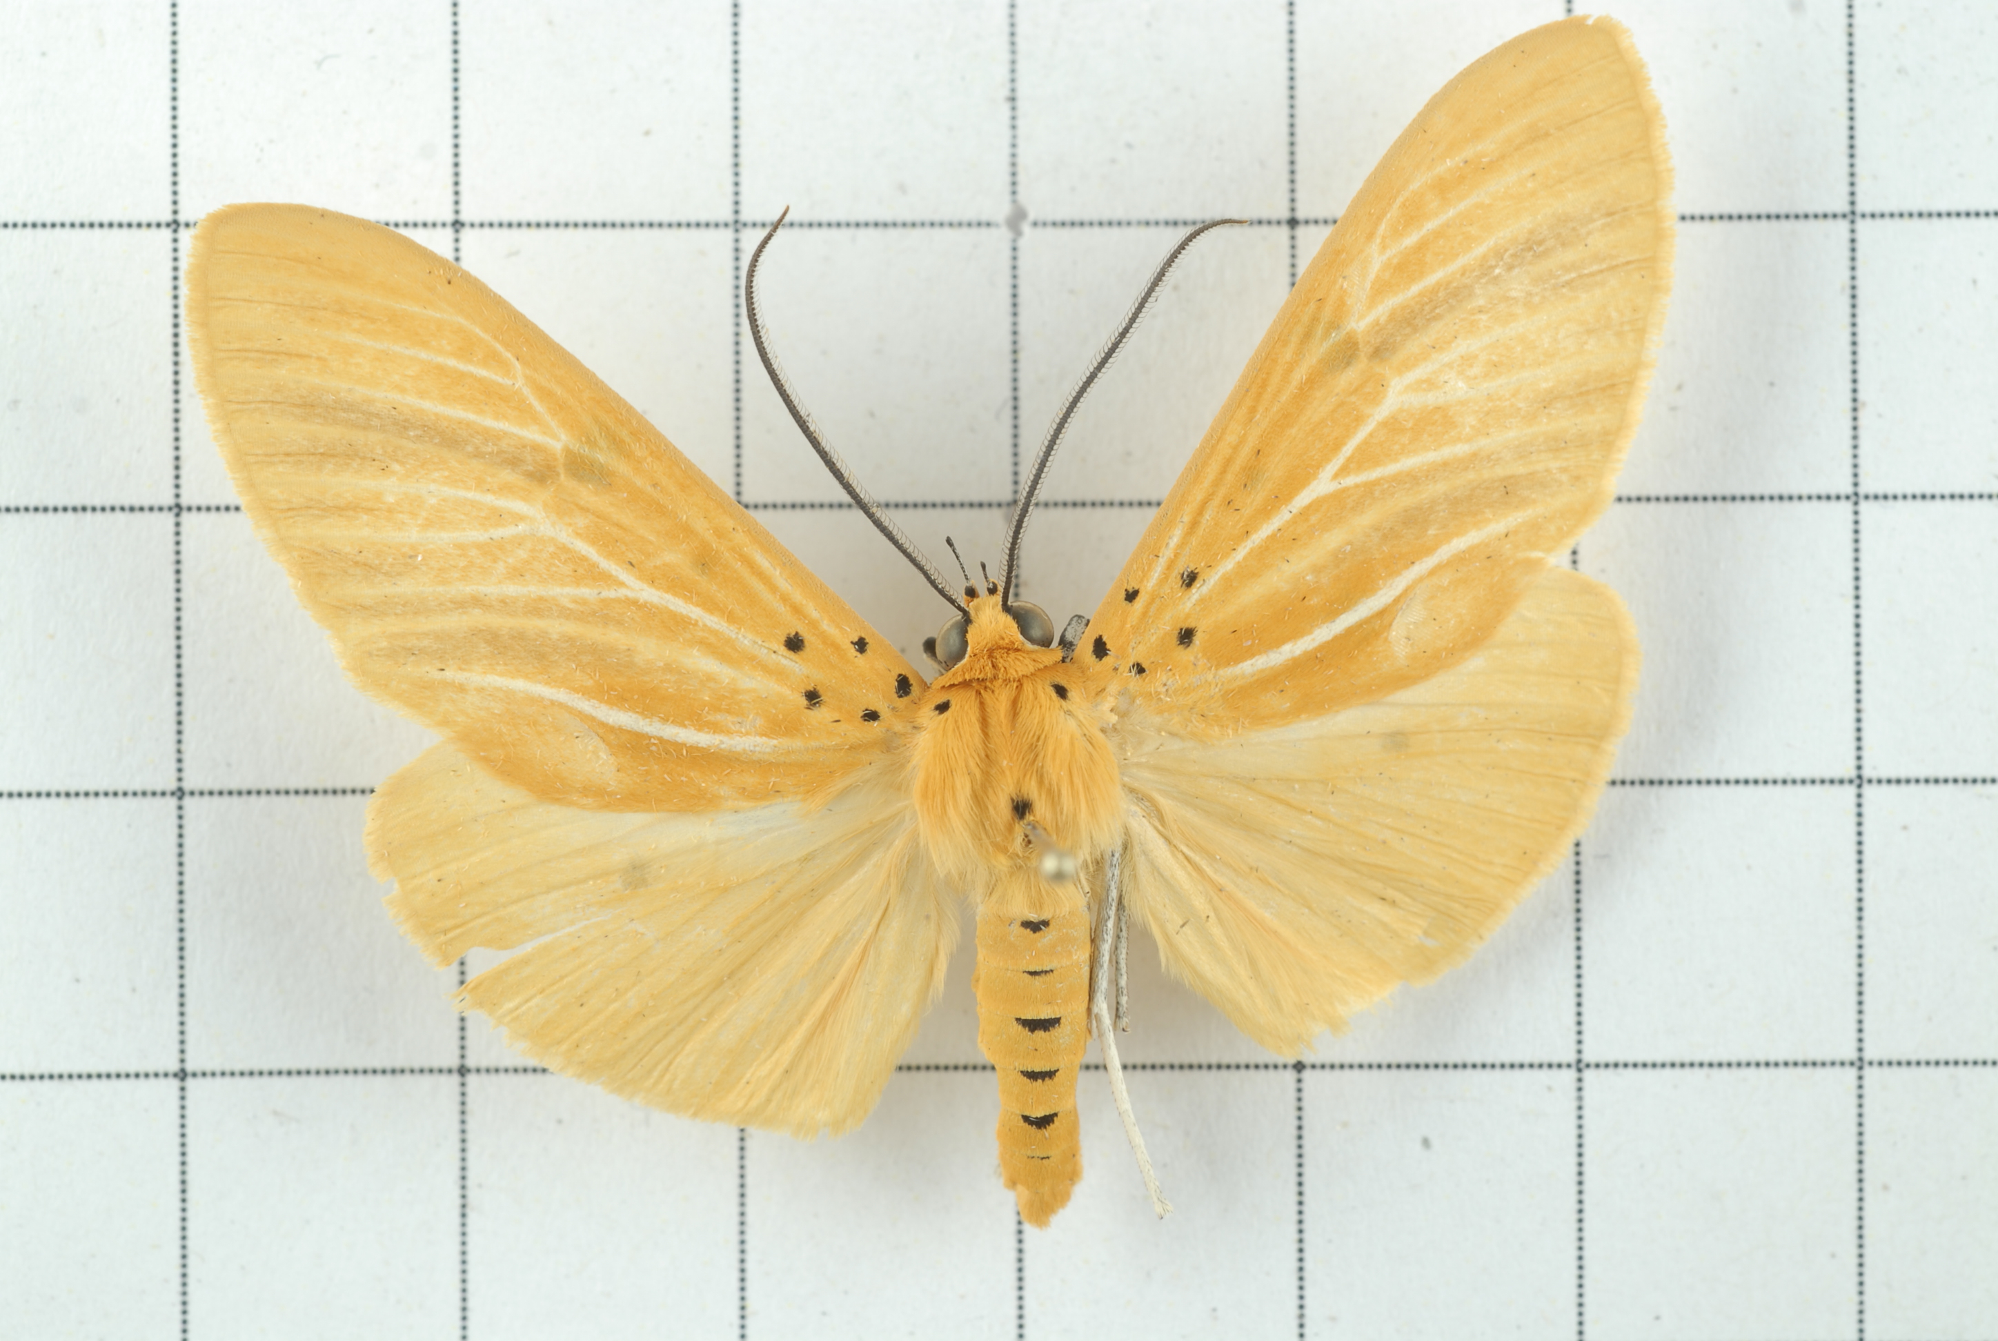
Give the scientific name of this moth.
Asota egens confinis
